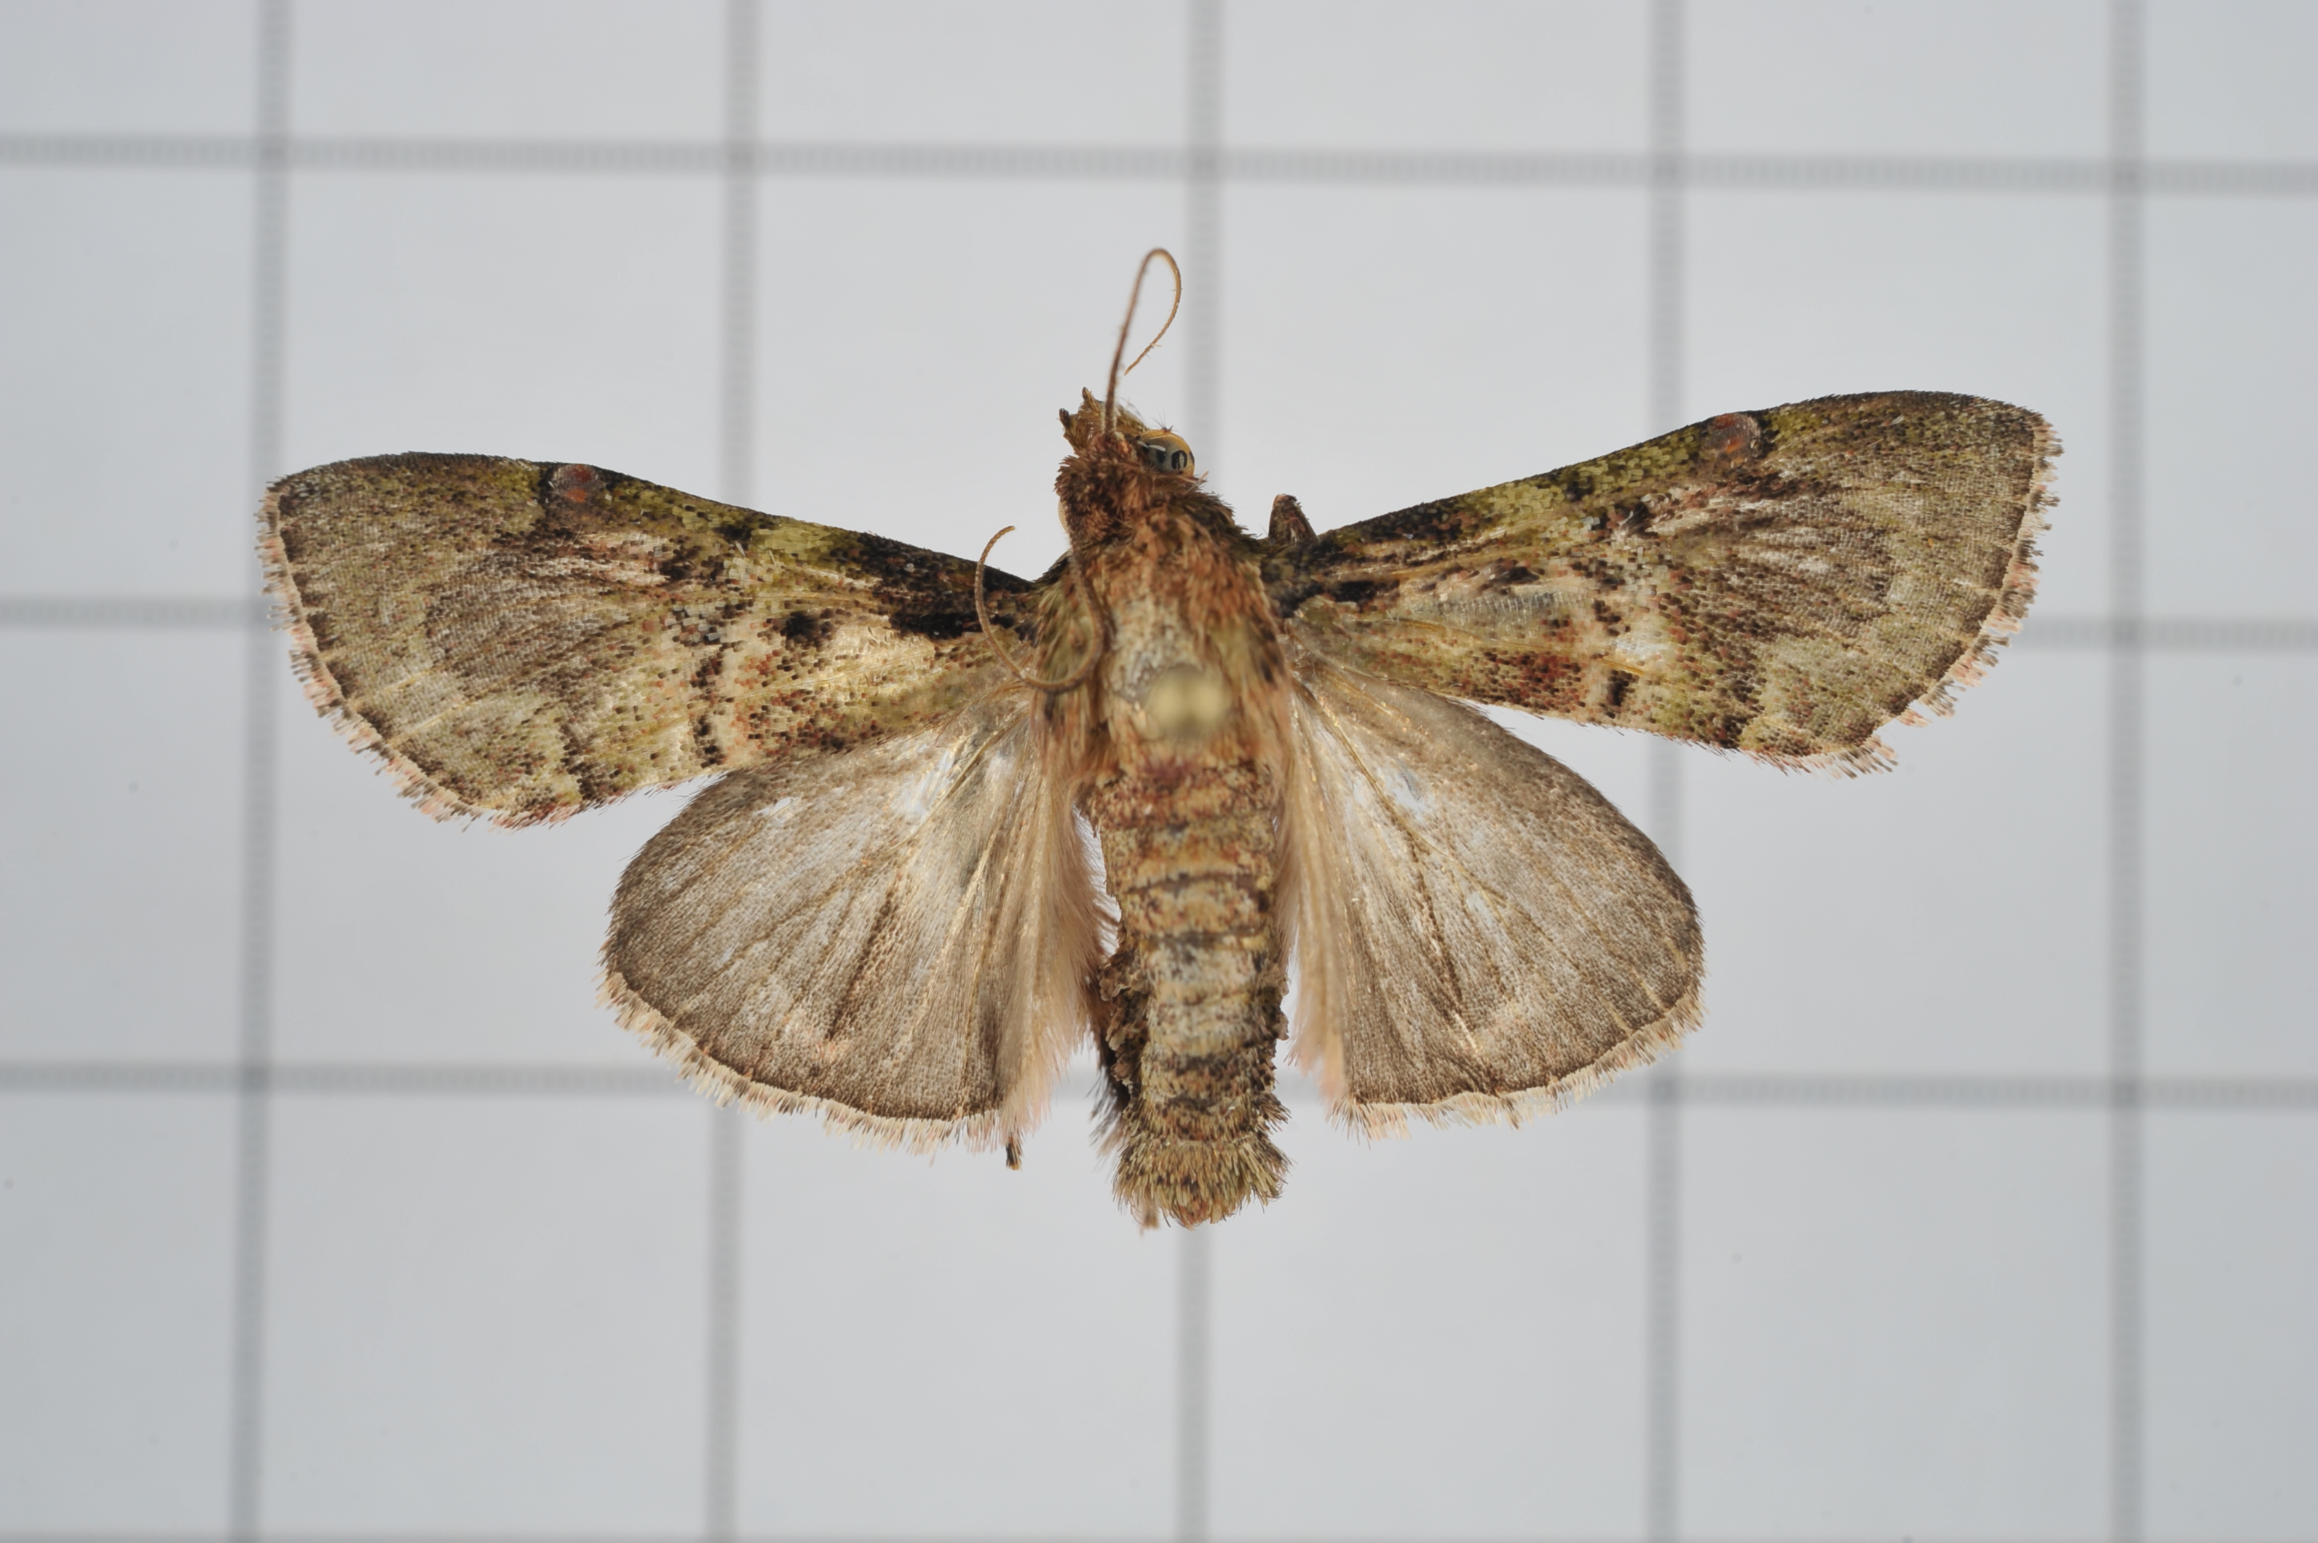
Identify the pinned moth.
Locastra muscosalis
